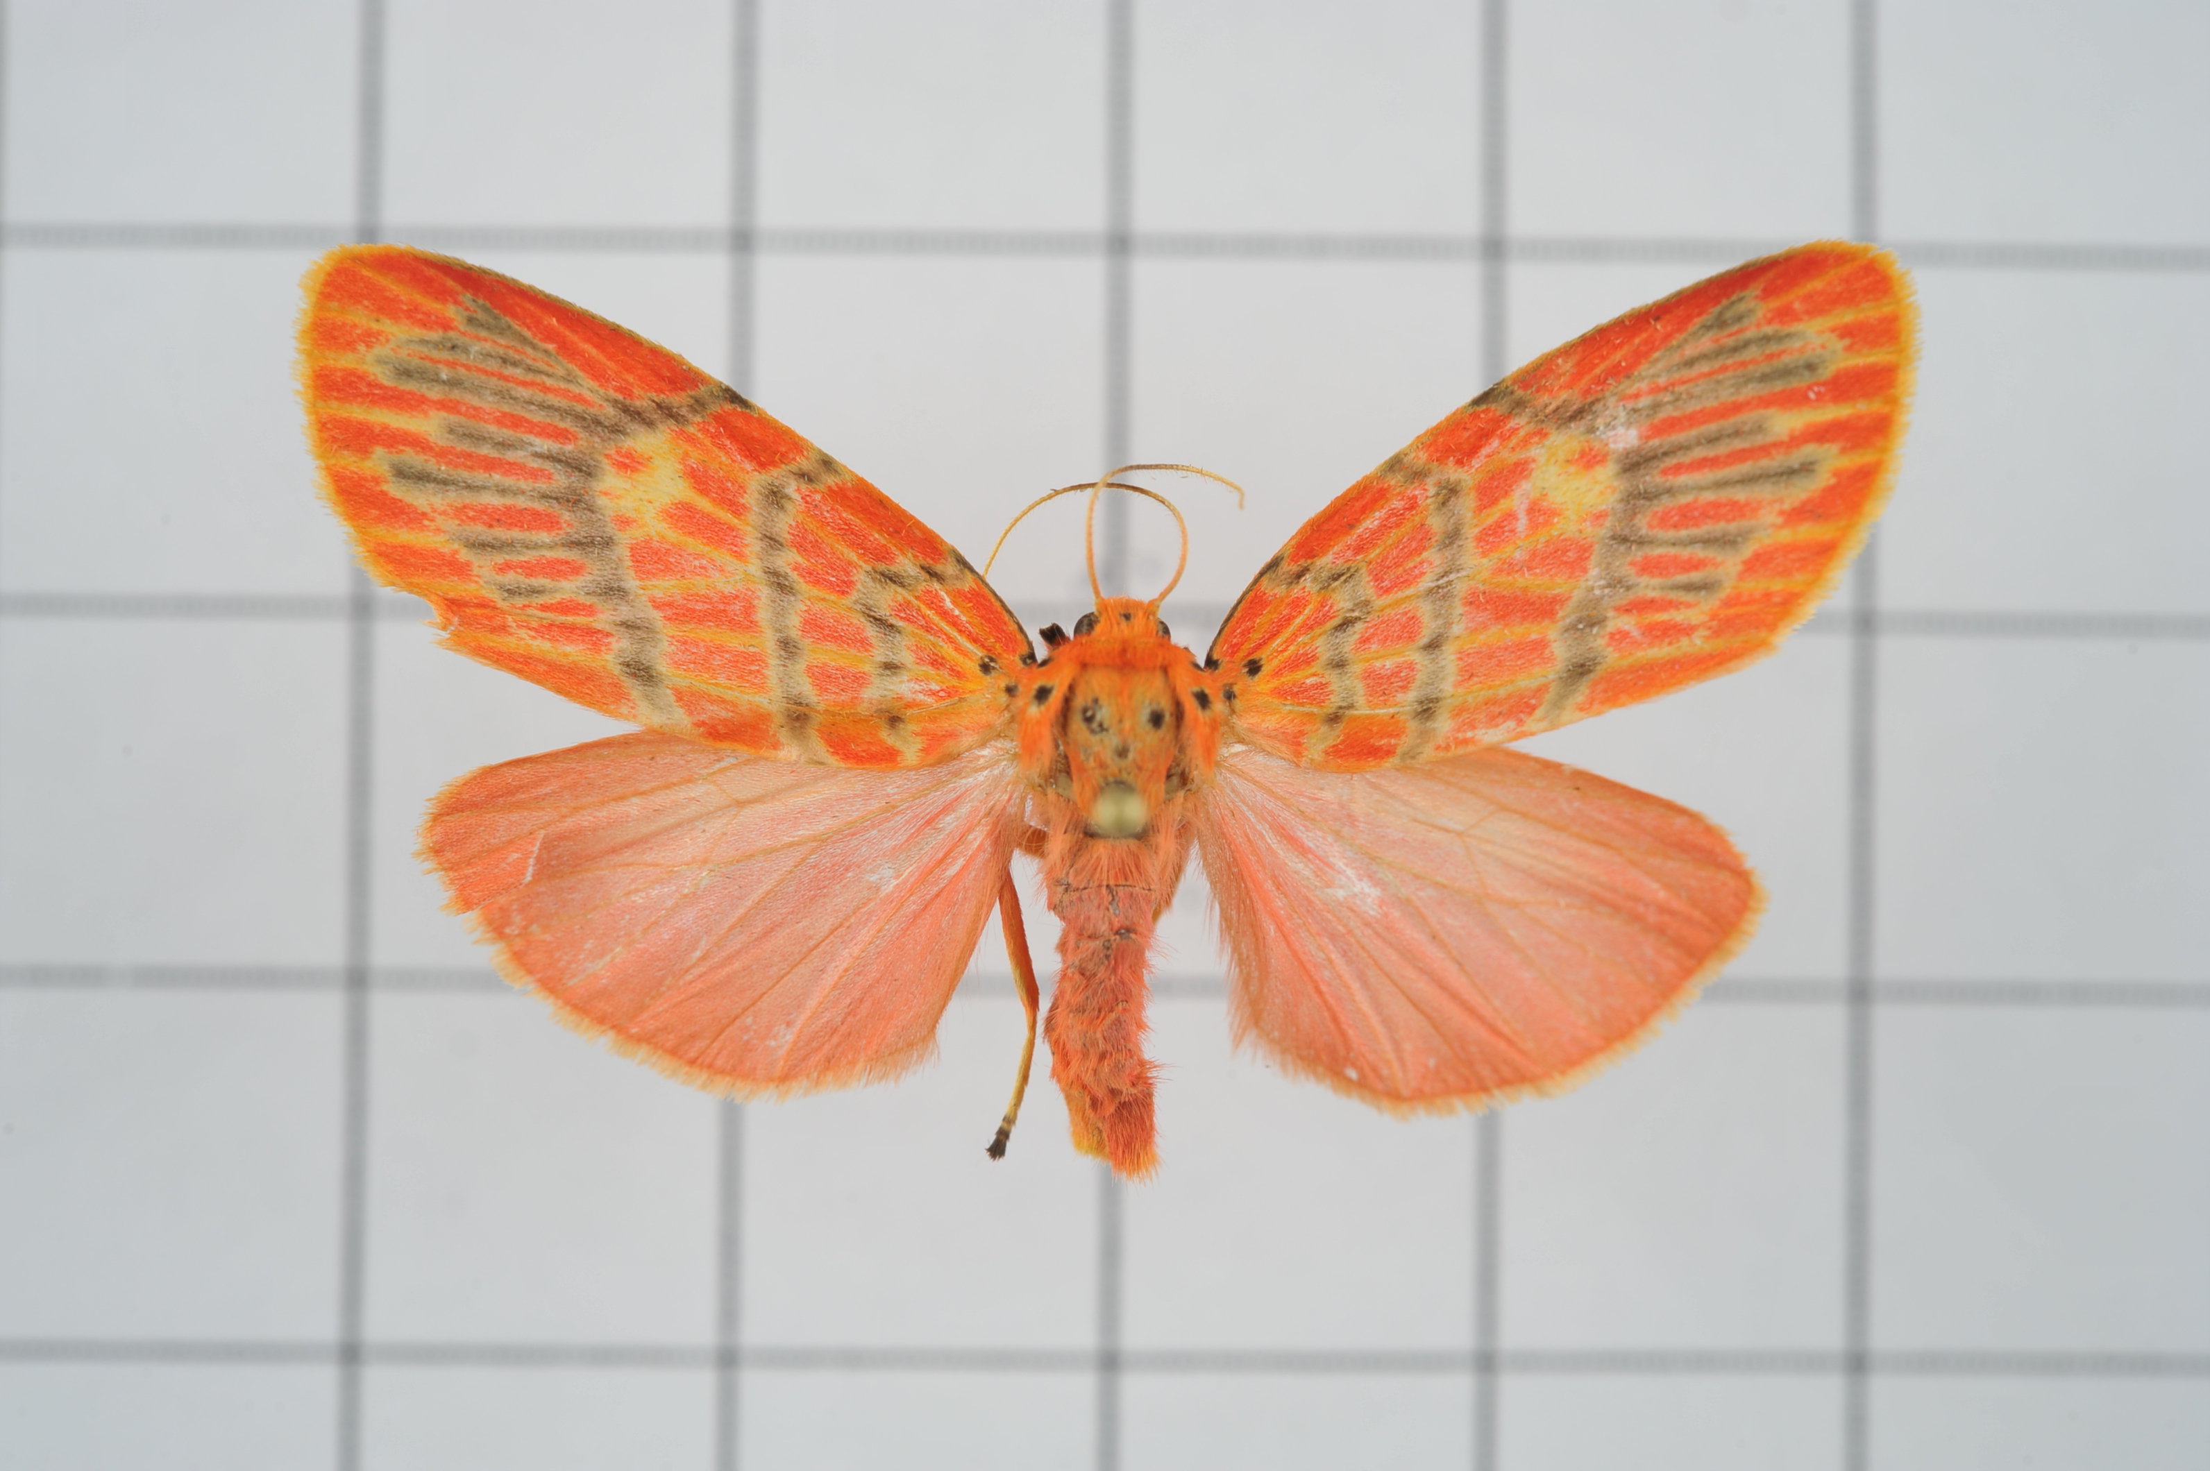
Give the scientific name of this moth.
Barsine sauteri
